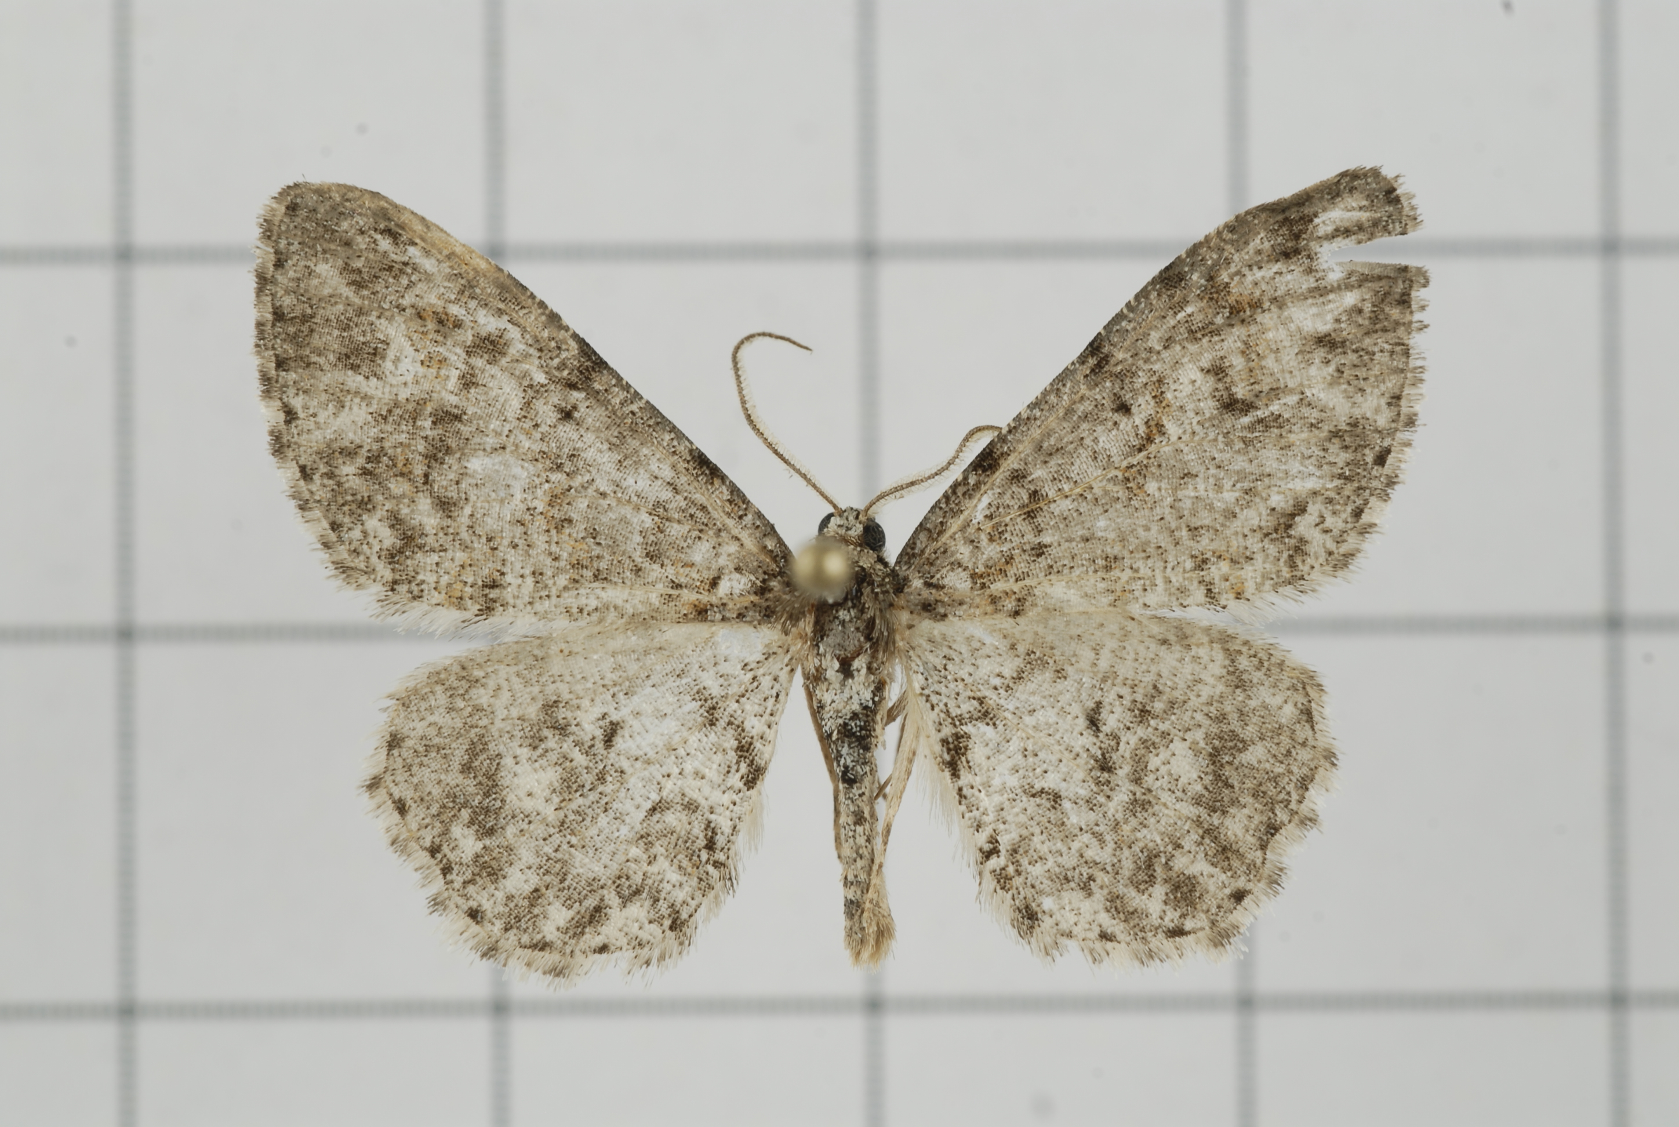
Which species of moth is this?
Aethalura duplicata
